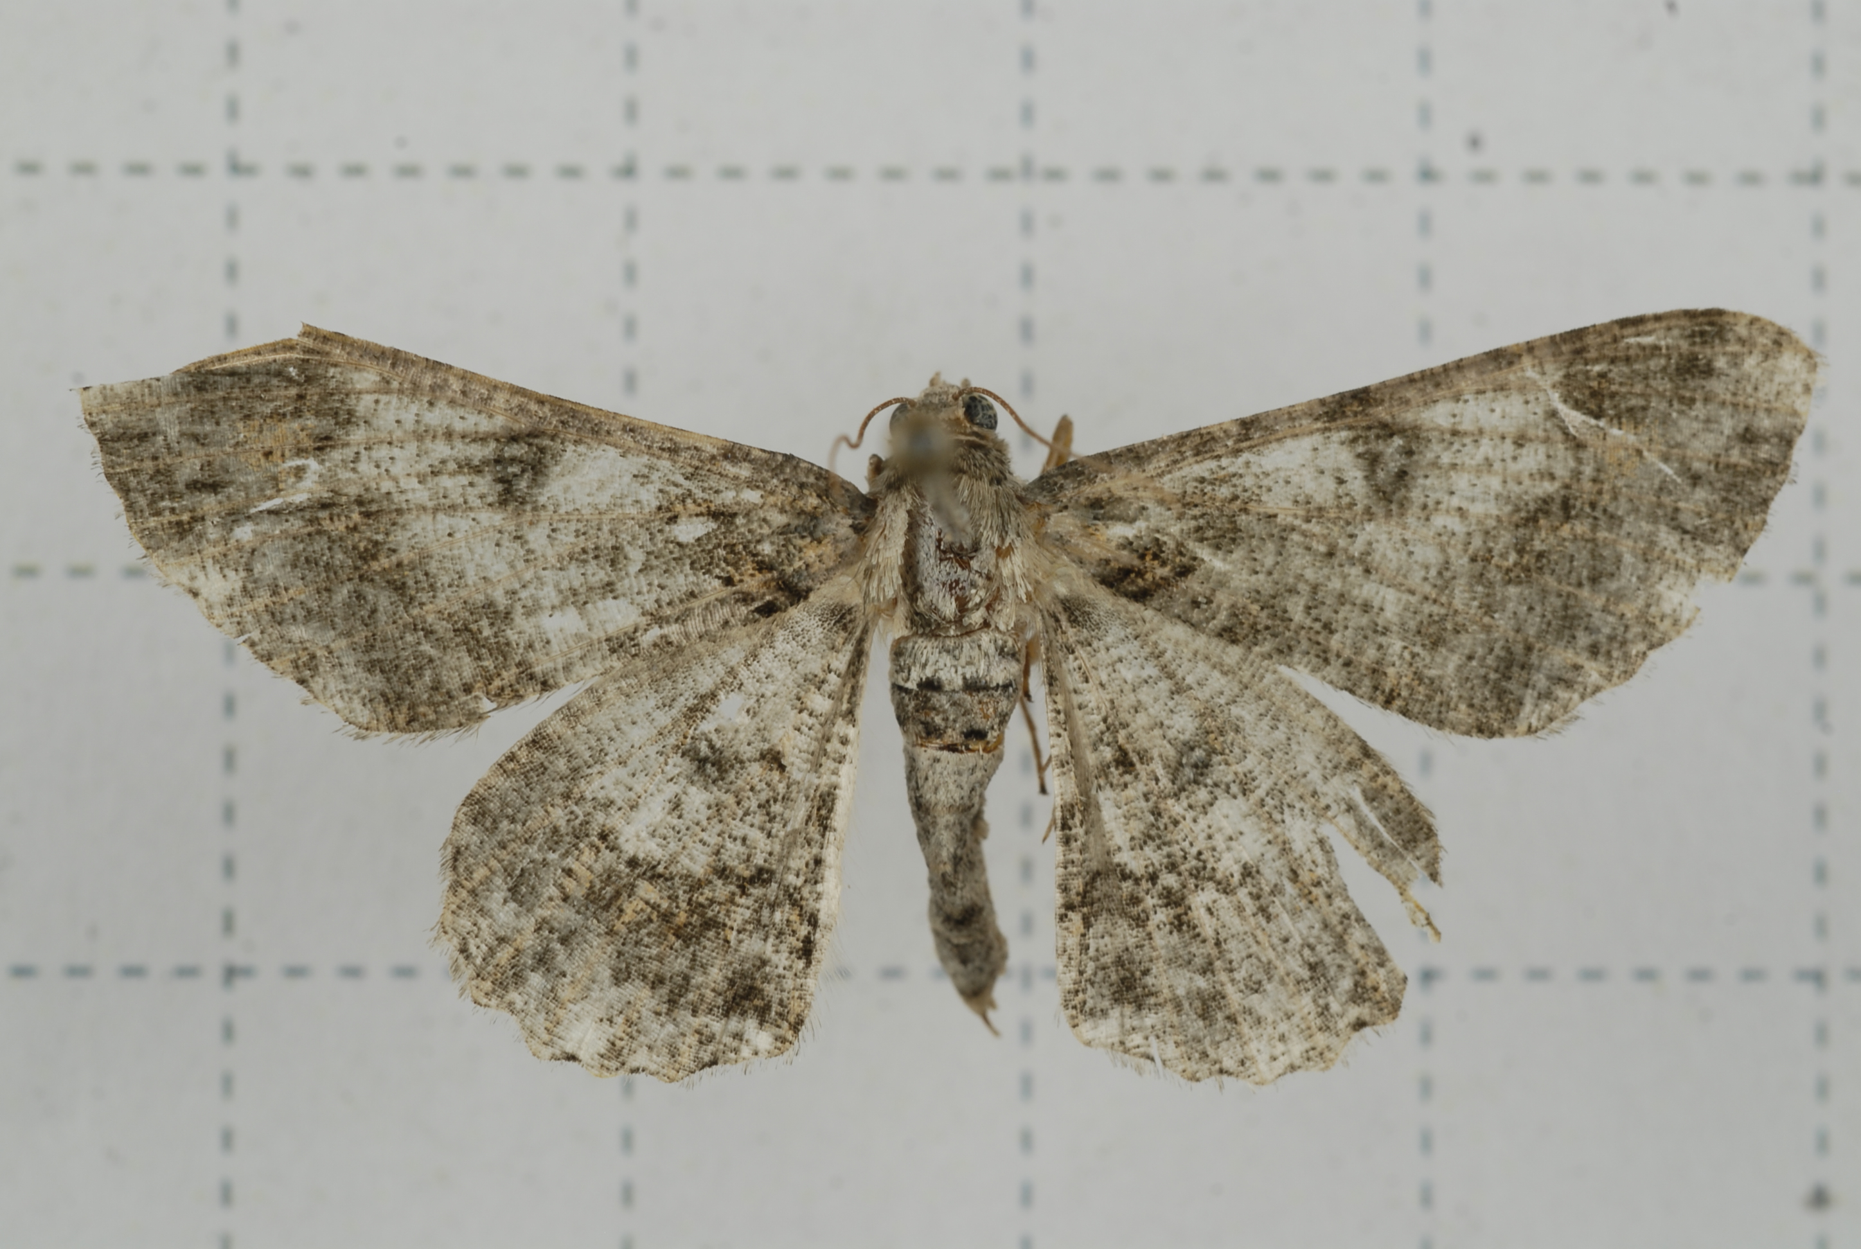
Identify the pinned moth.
Cleora repulsaria repulsaria
